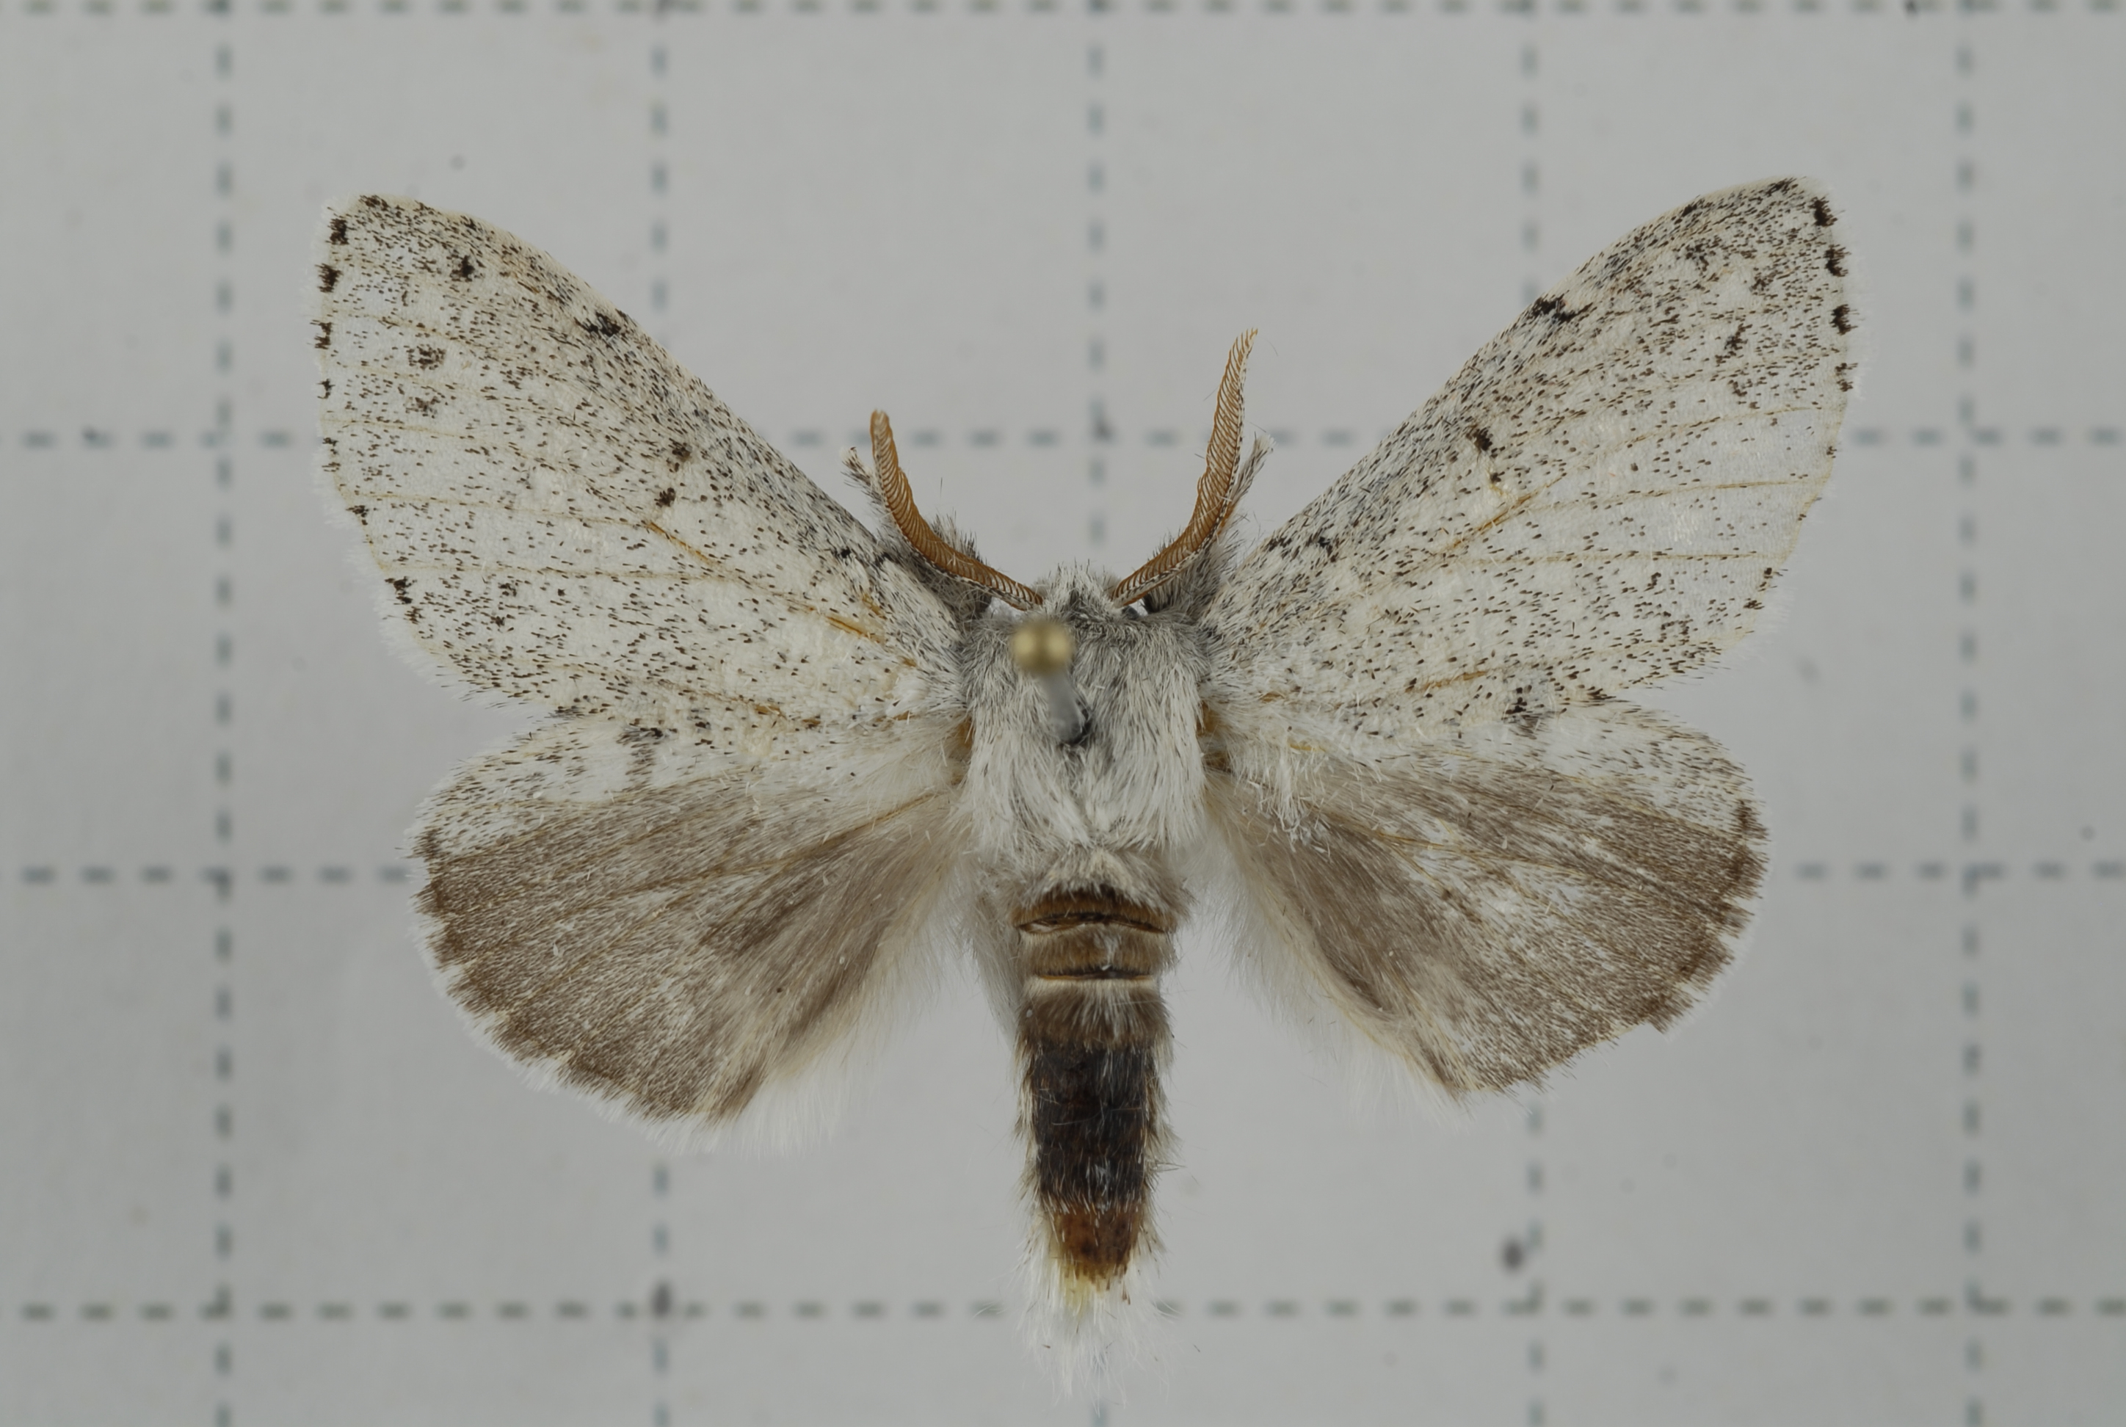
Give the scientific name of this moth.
Cnethodonta grisescens baibarana
